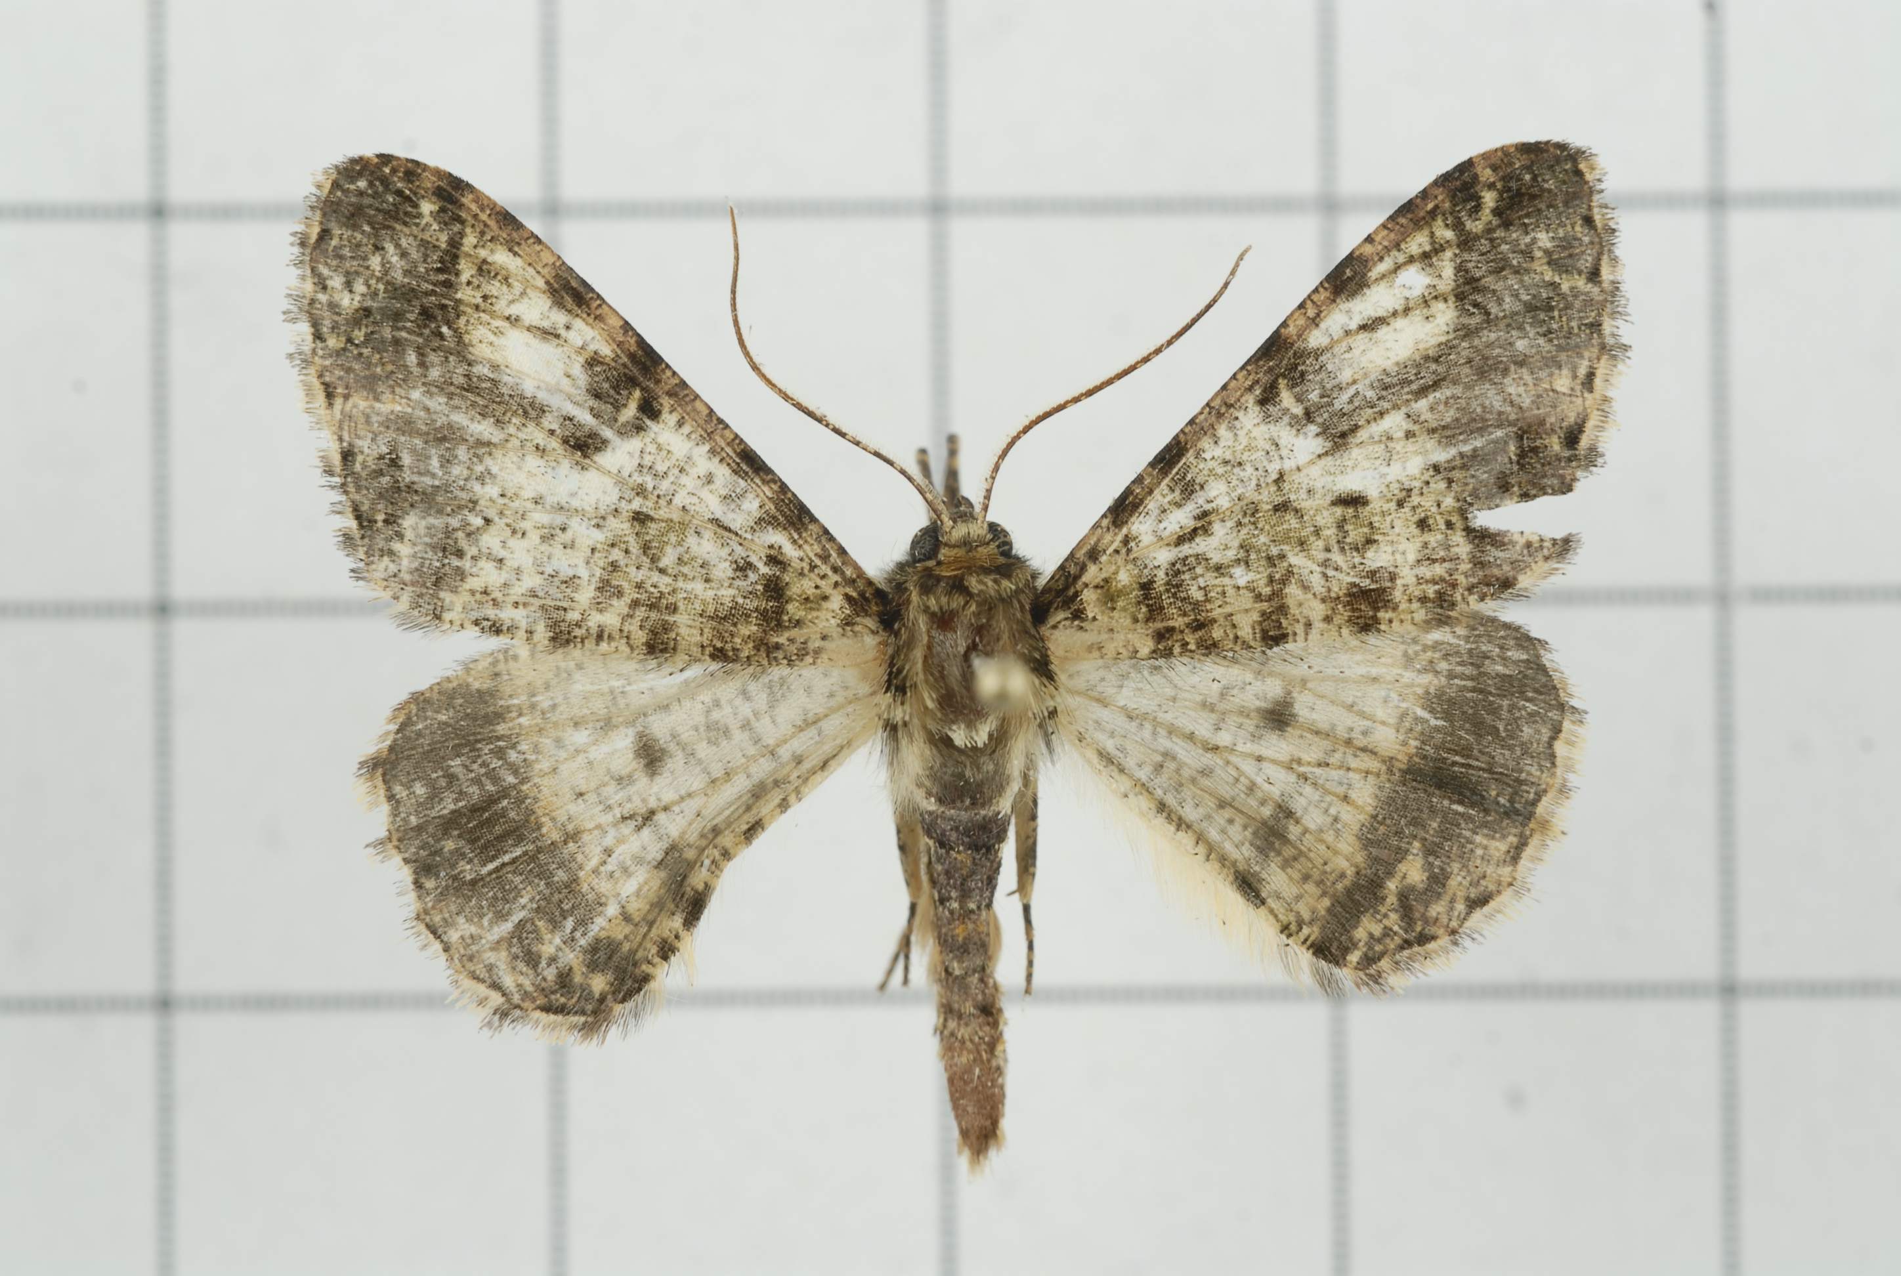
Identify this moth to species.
Gasterocome pannosaria orta
